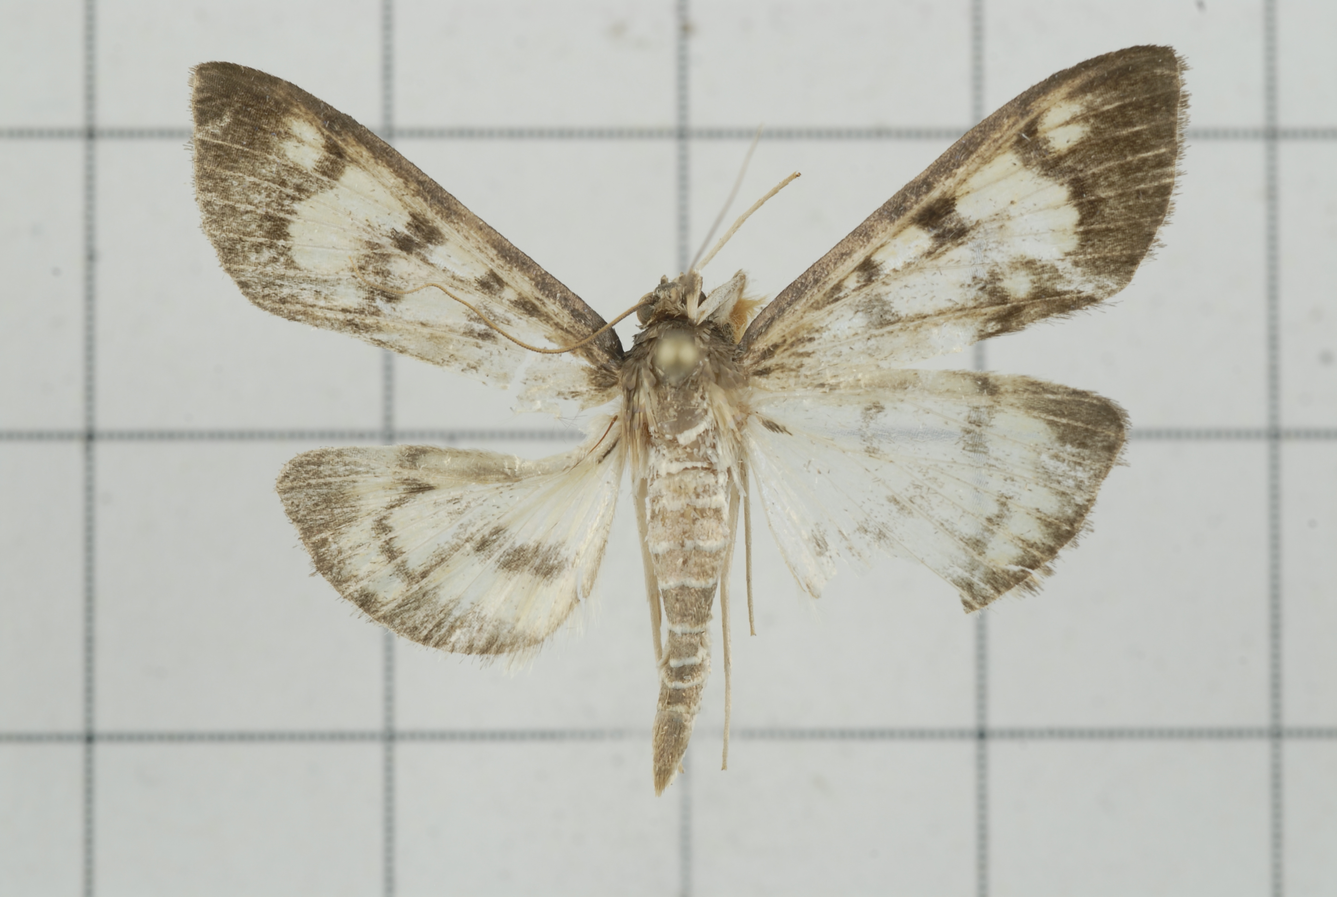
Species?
Syllepte taiwanalis
